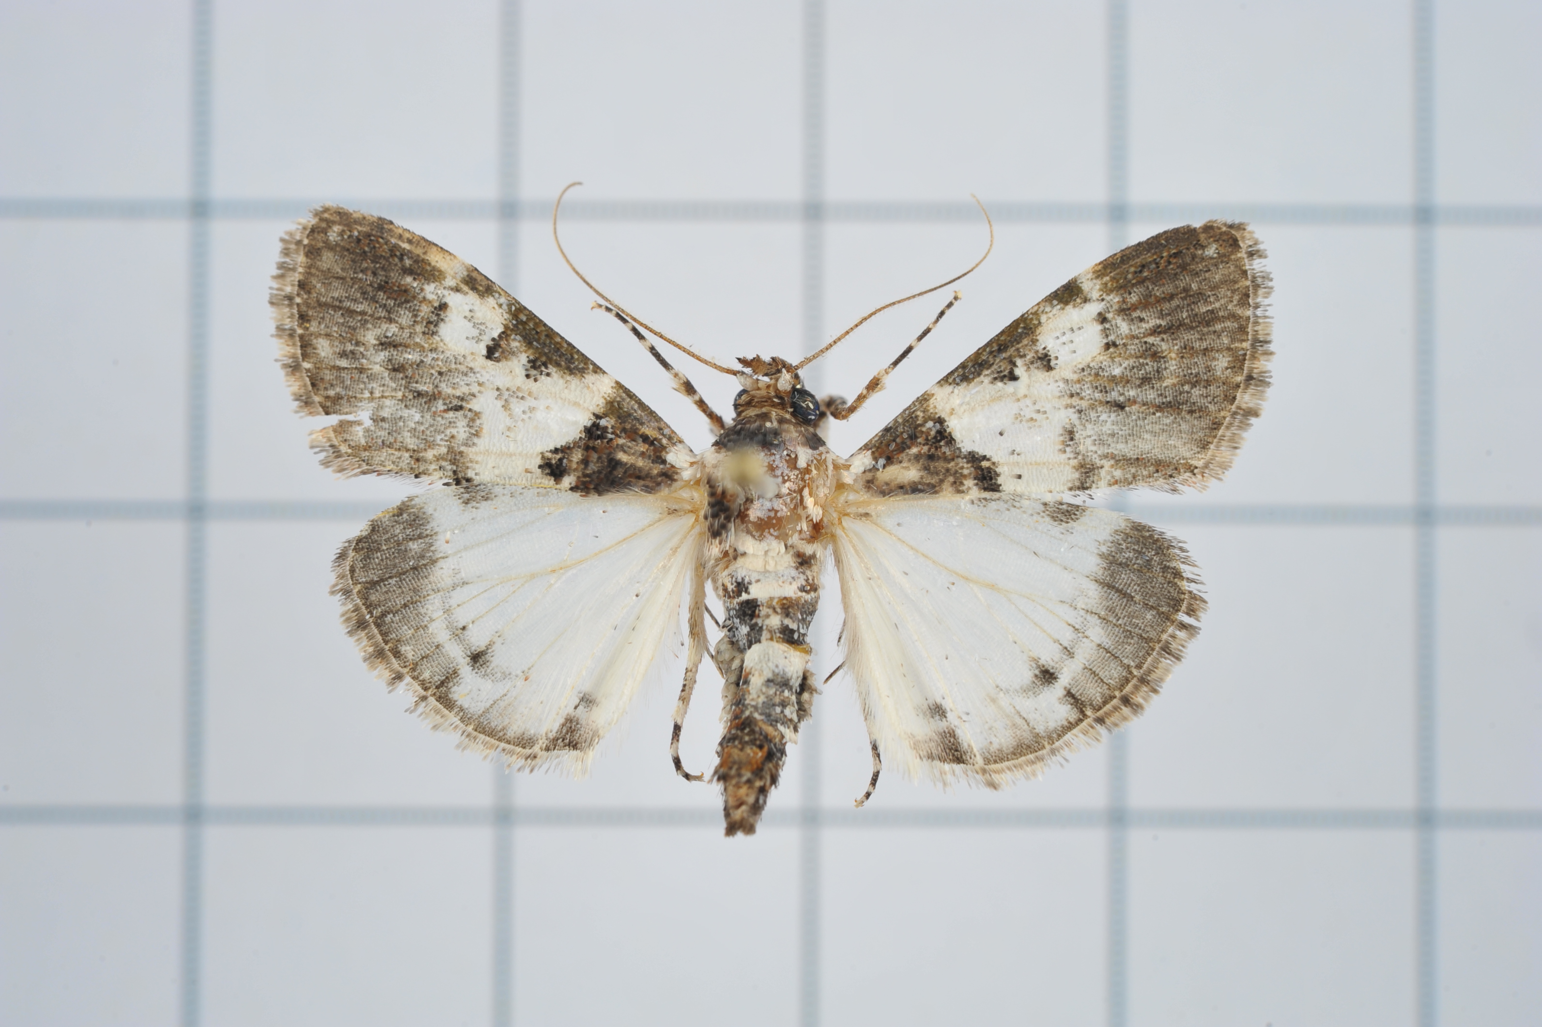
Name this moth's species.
Termioptycha margarita
